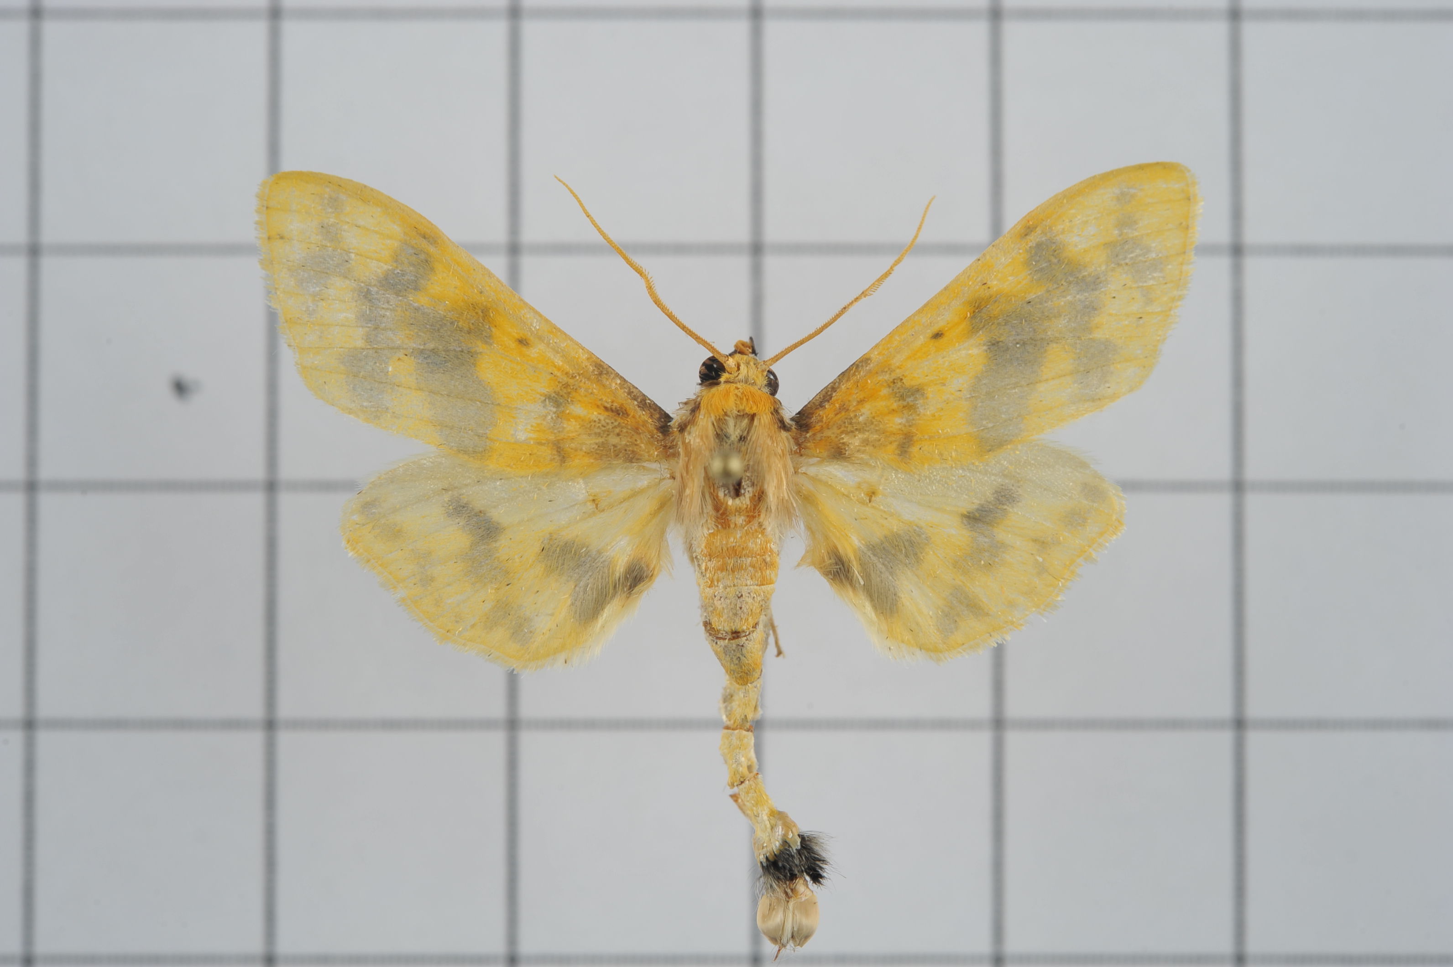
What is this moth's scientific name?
Pachynoa thoosalis
